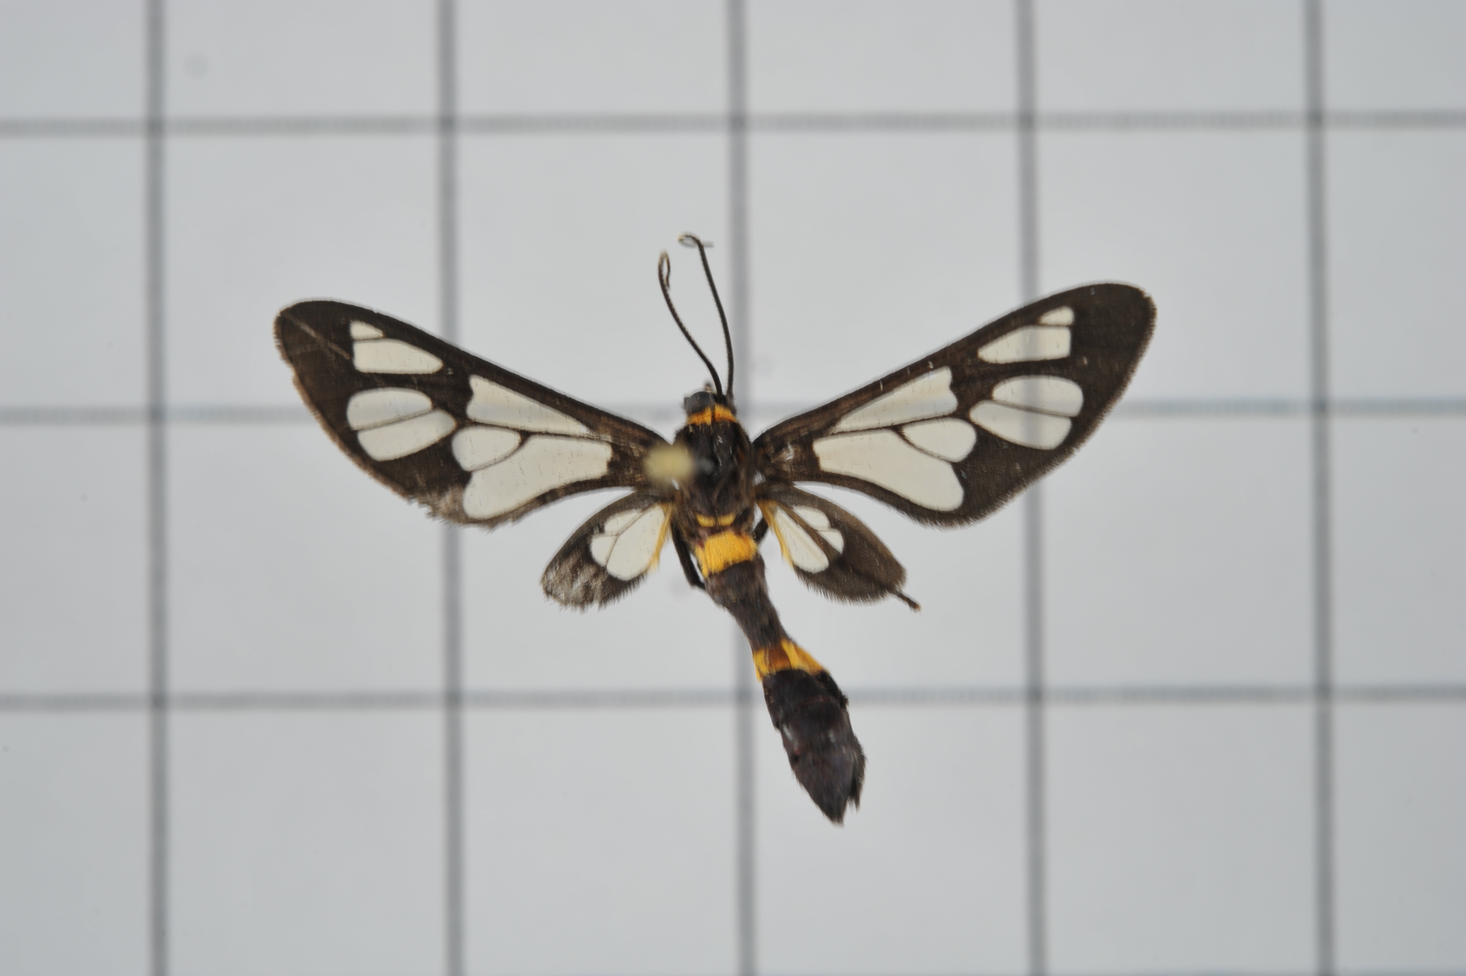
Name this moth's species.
Syntomoides imaon
